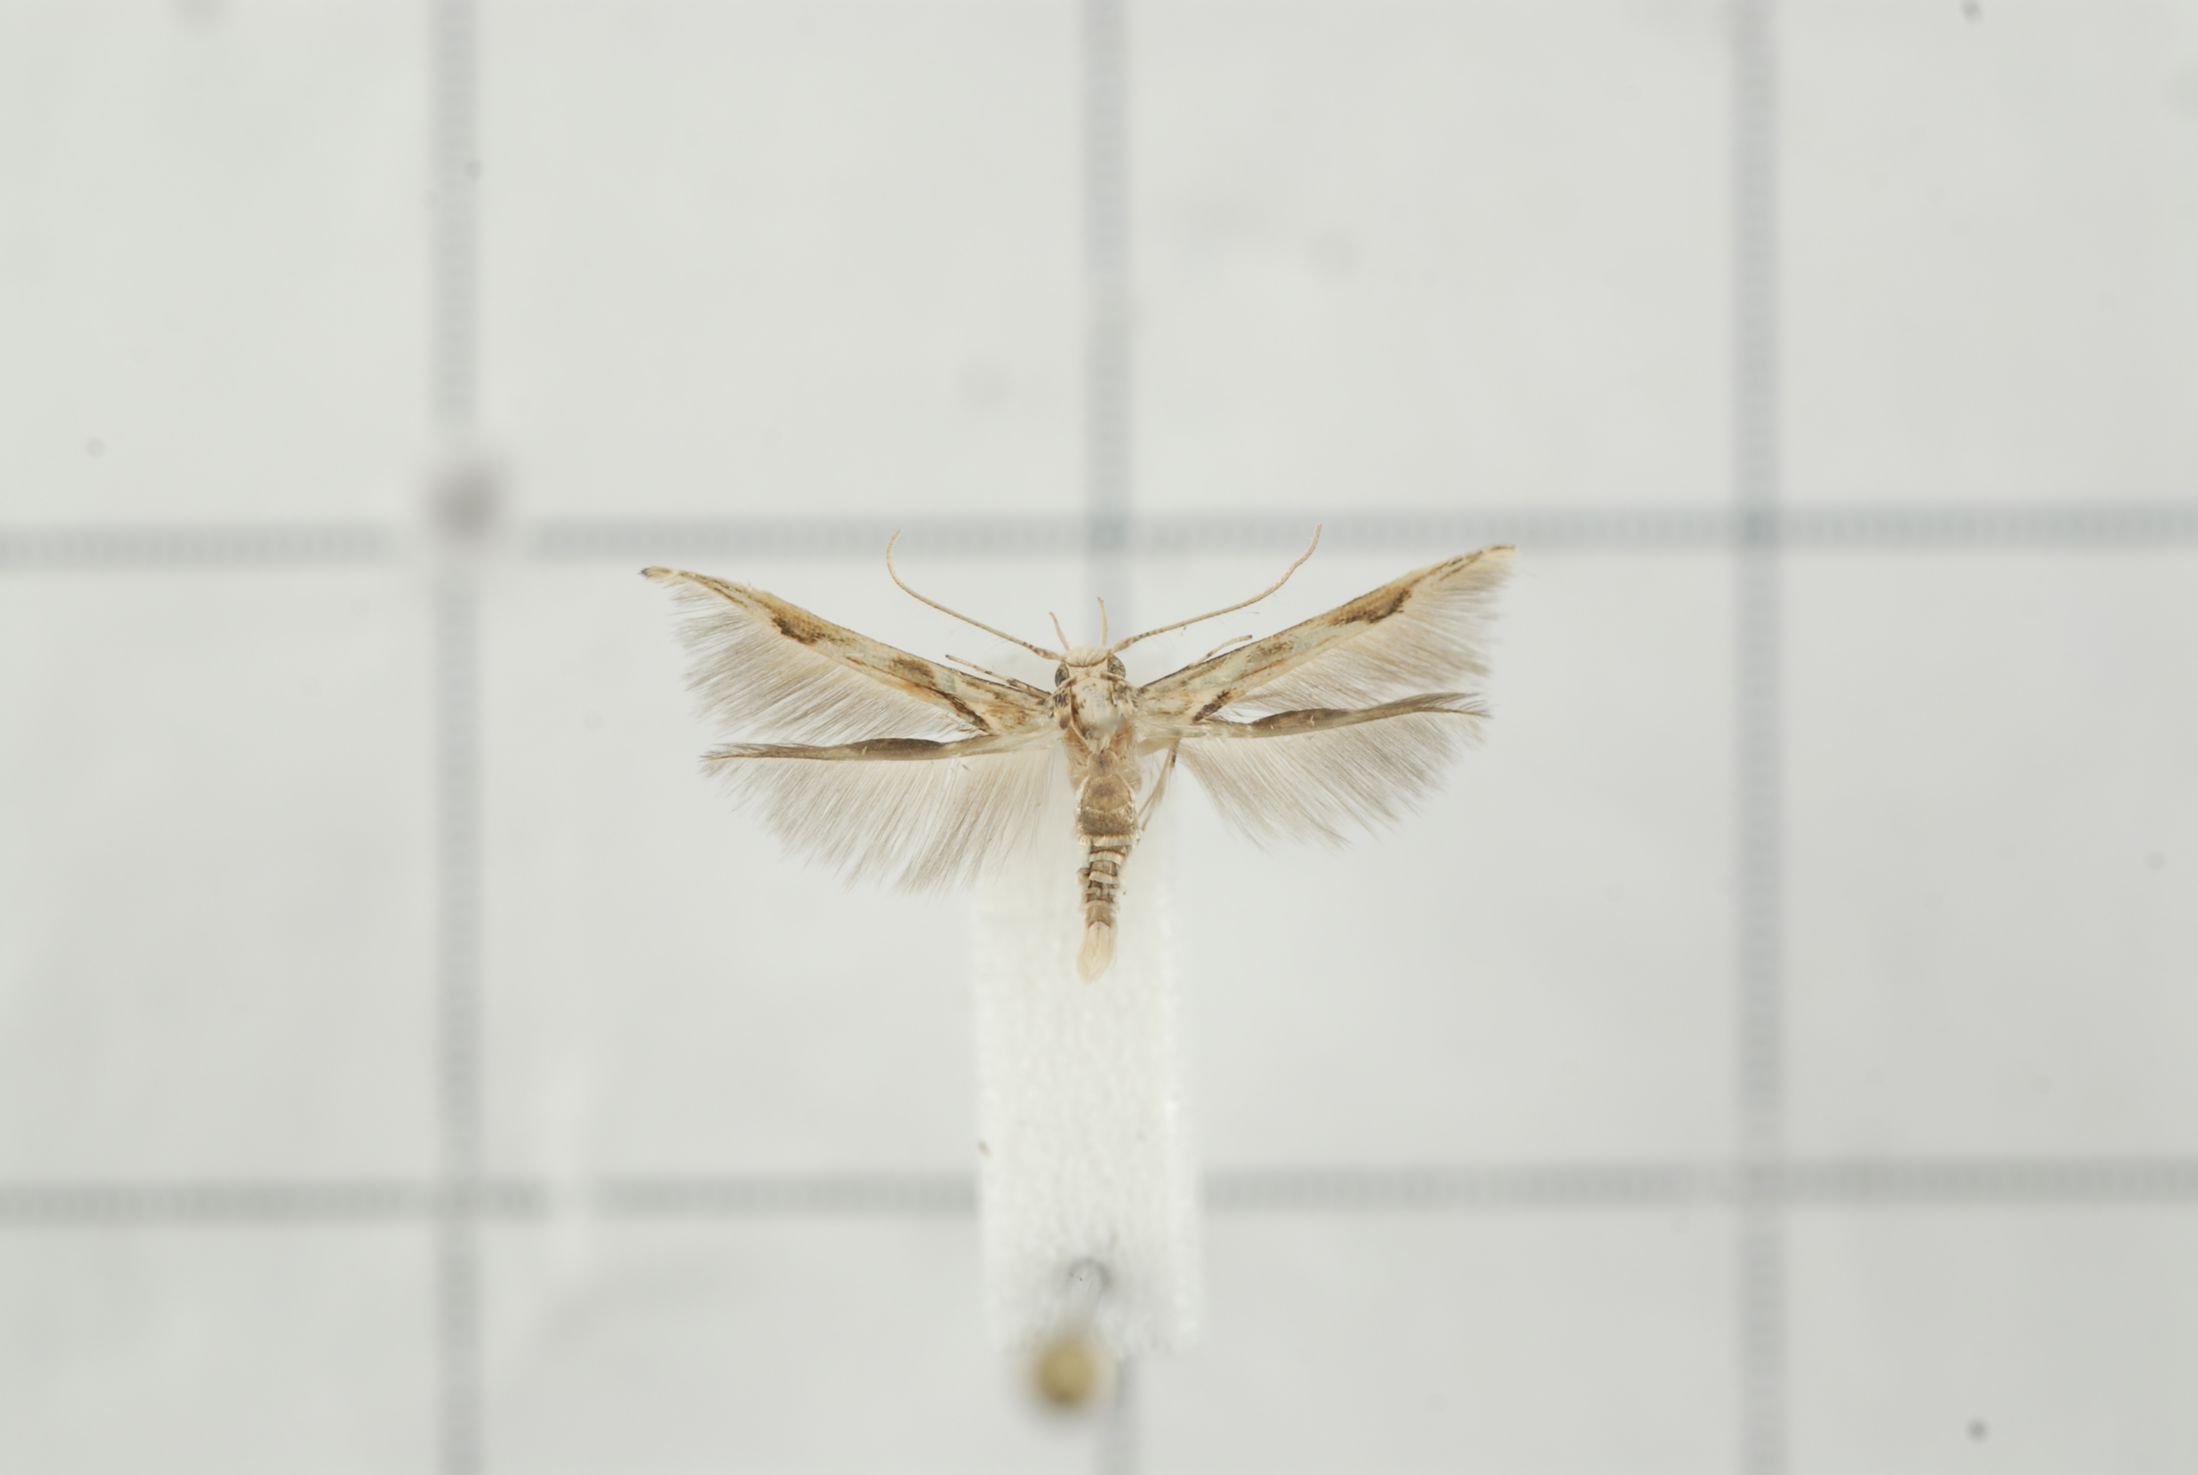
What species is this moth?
Stathmopoda stimulata
